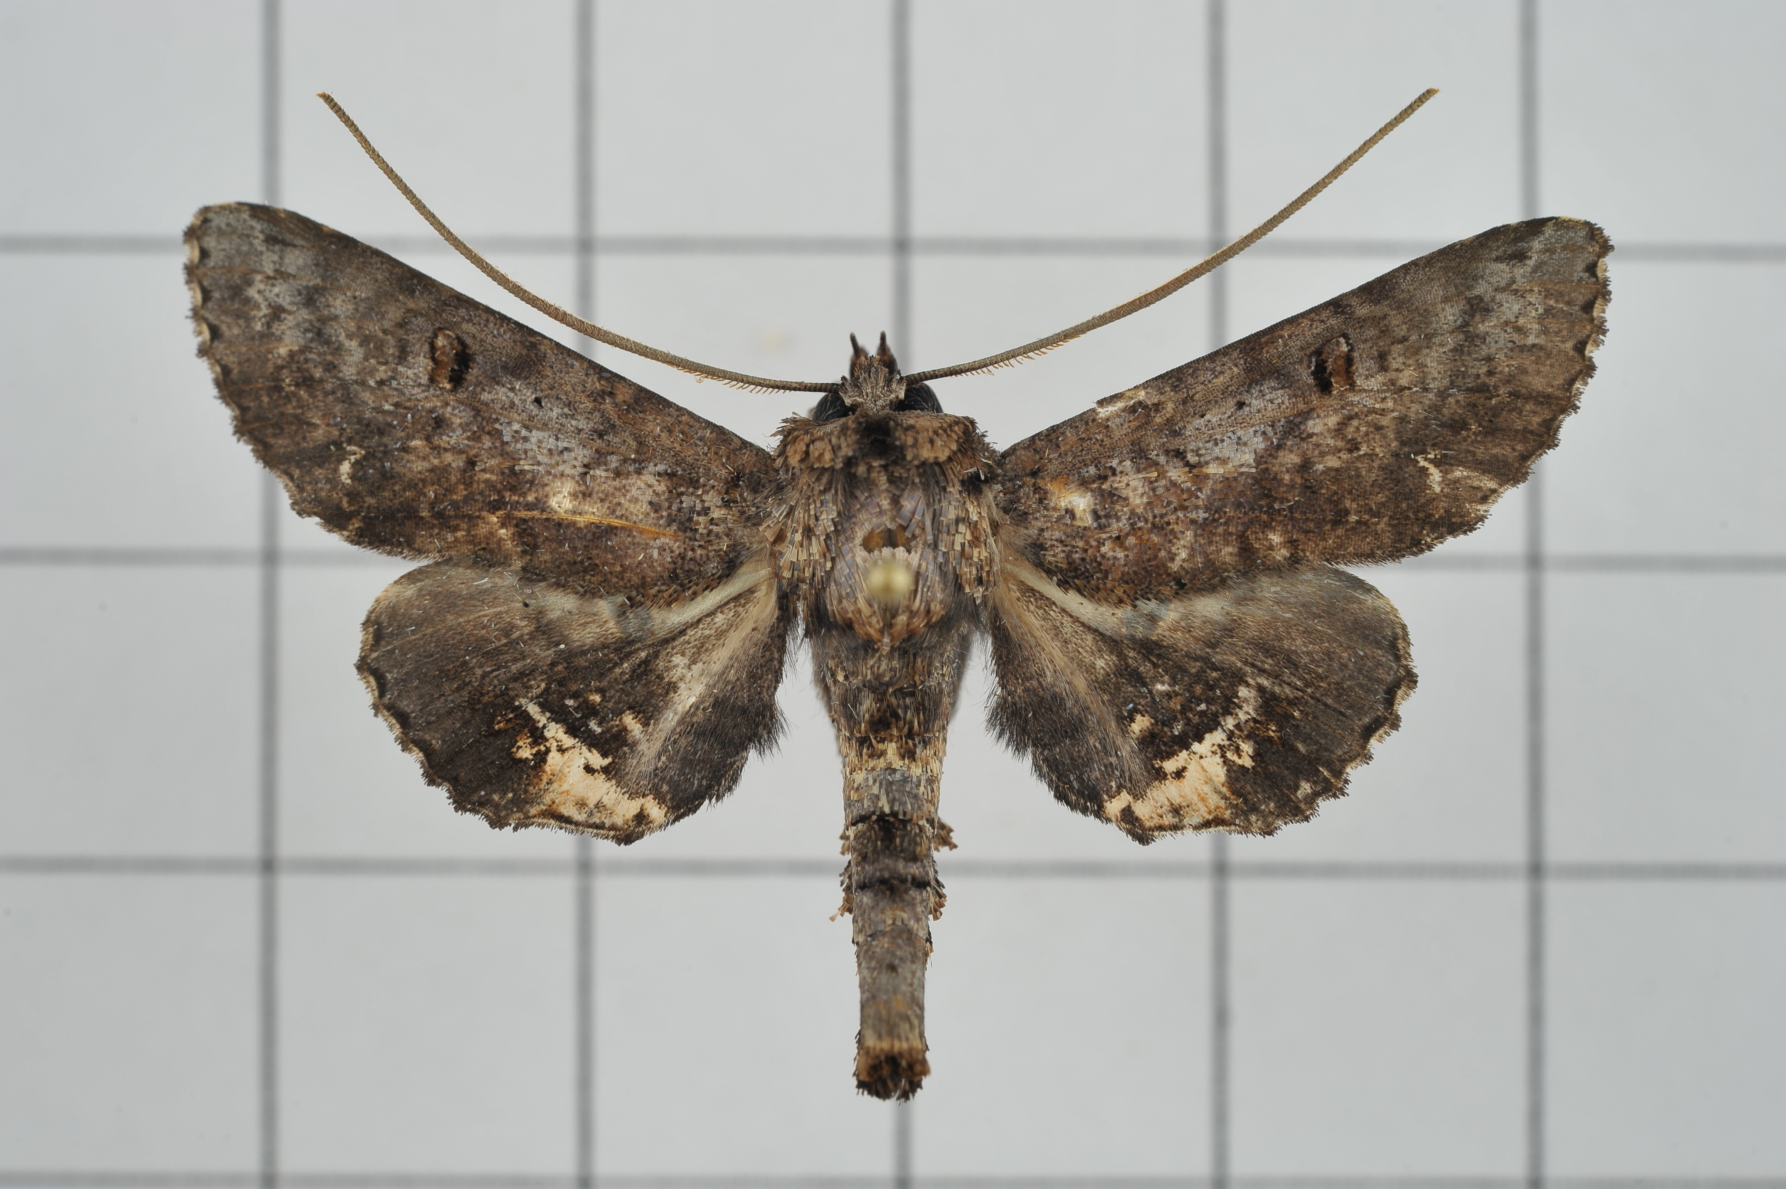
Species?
Anuga supraconstricta
